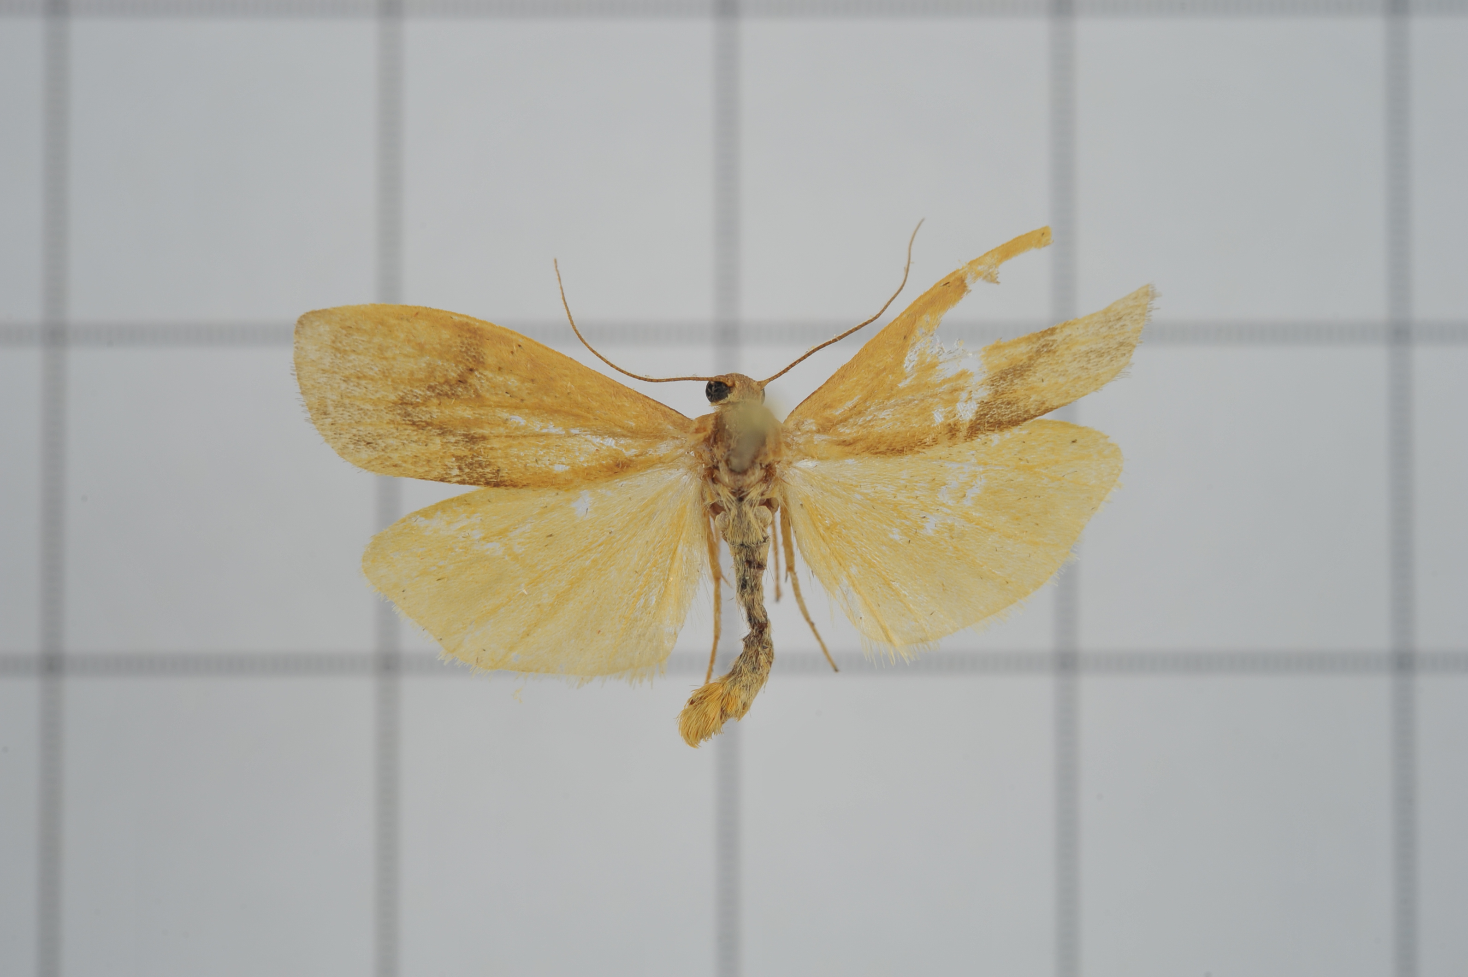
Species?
Teuloma tainebula
